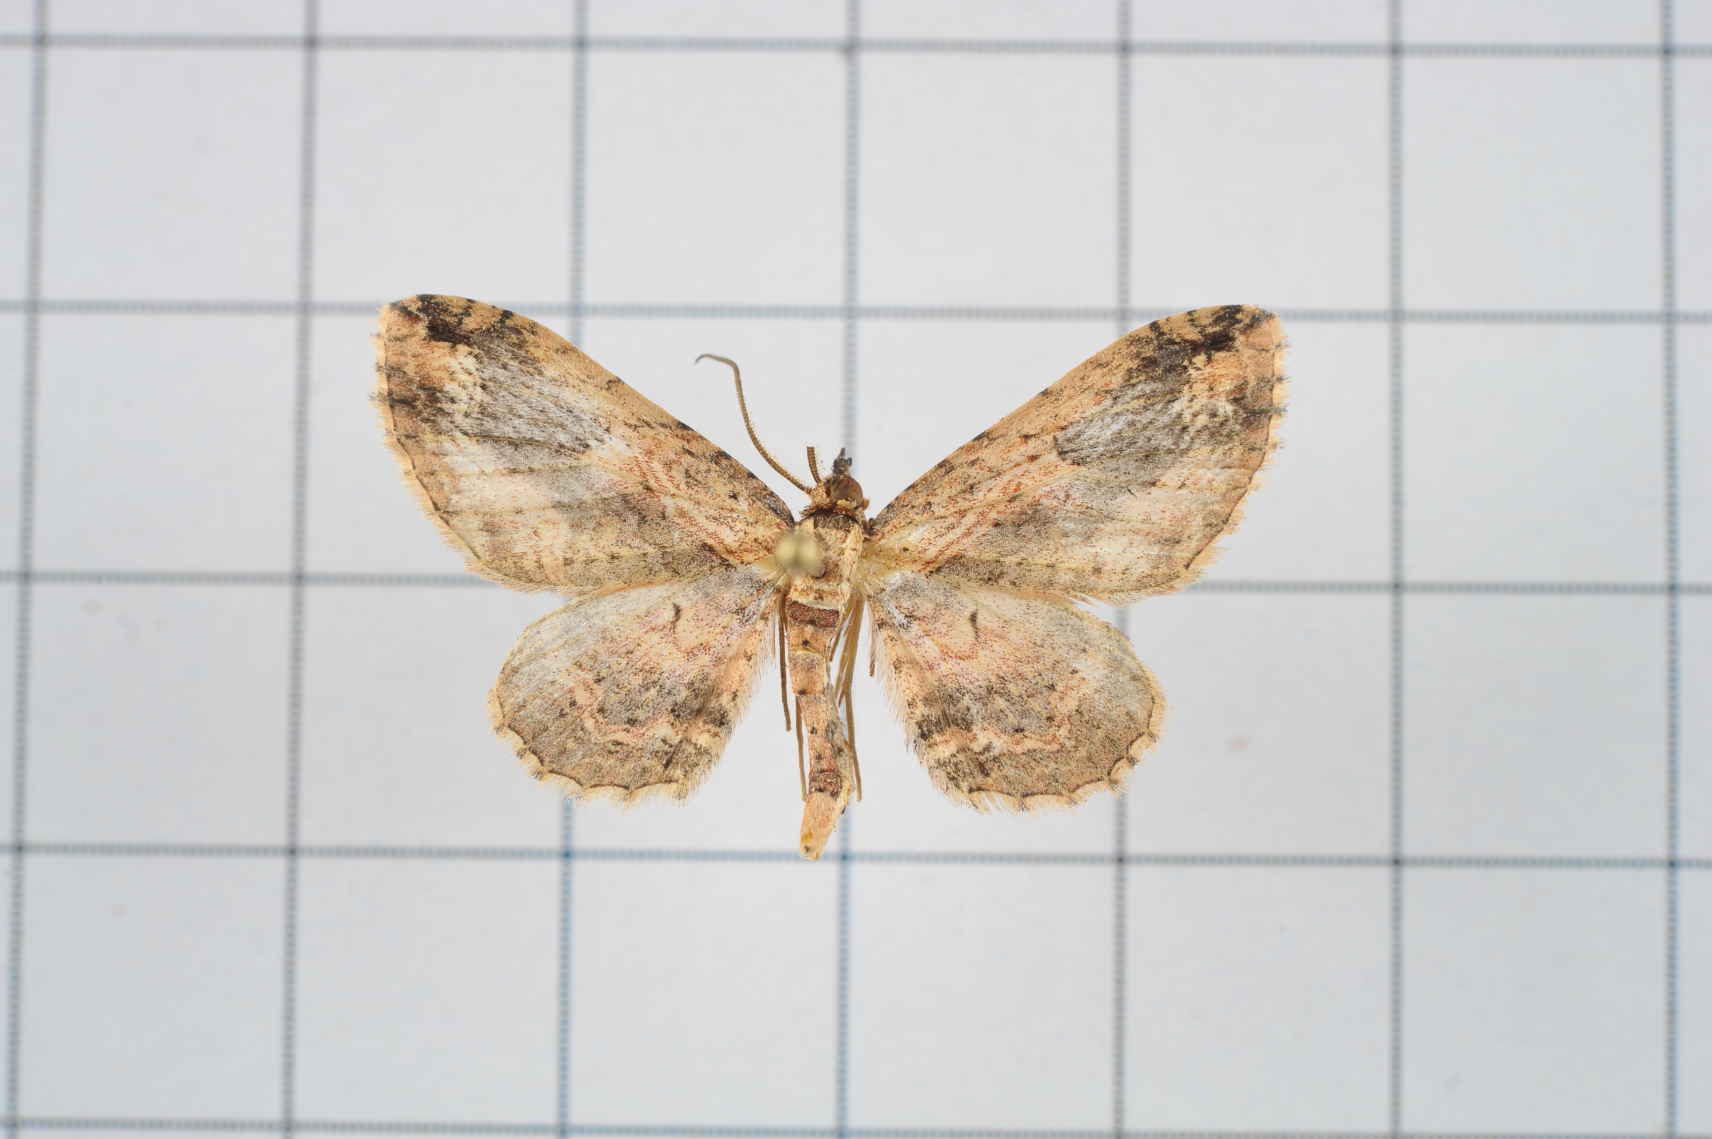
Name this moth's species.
Ziridava kanshireiensis
